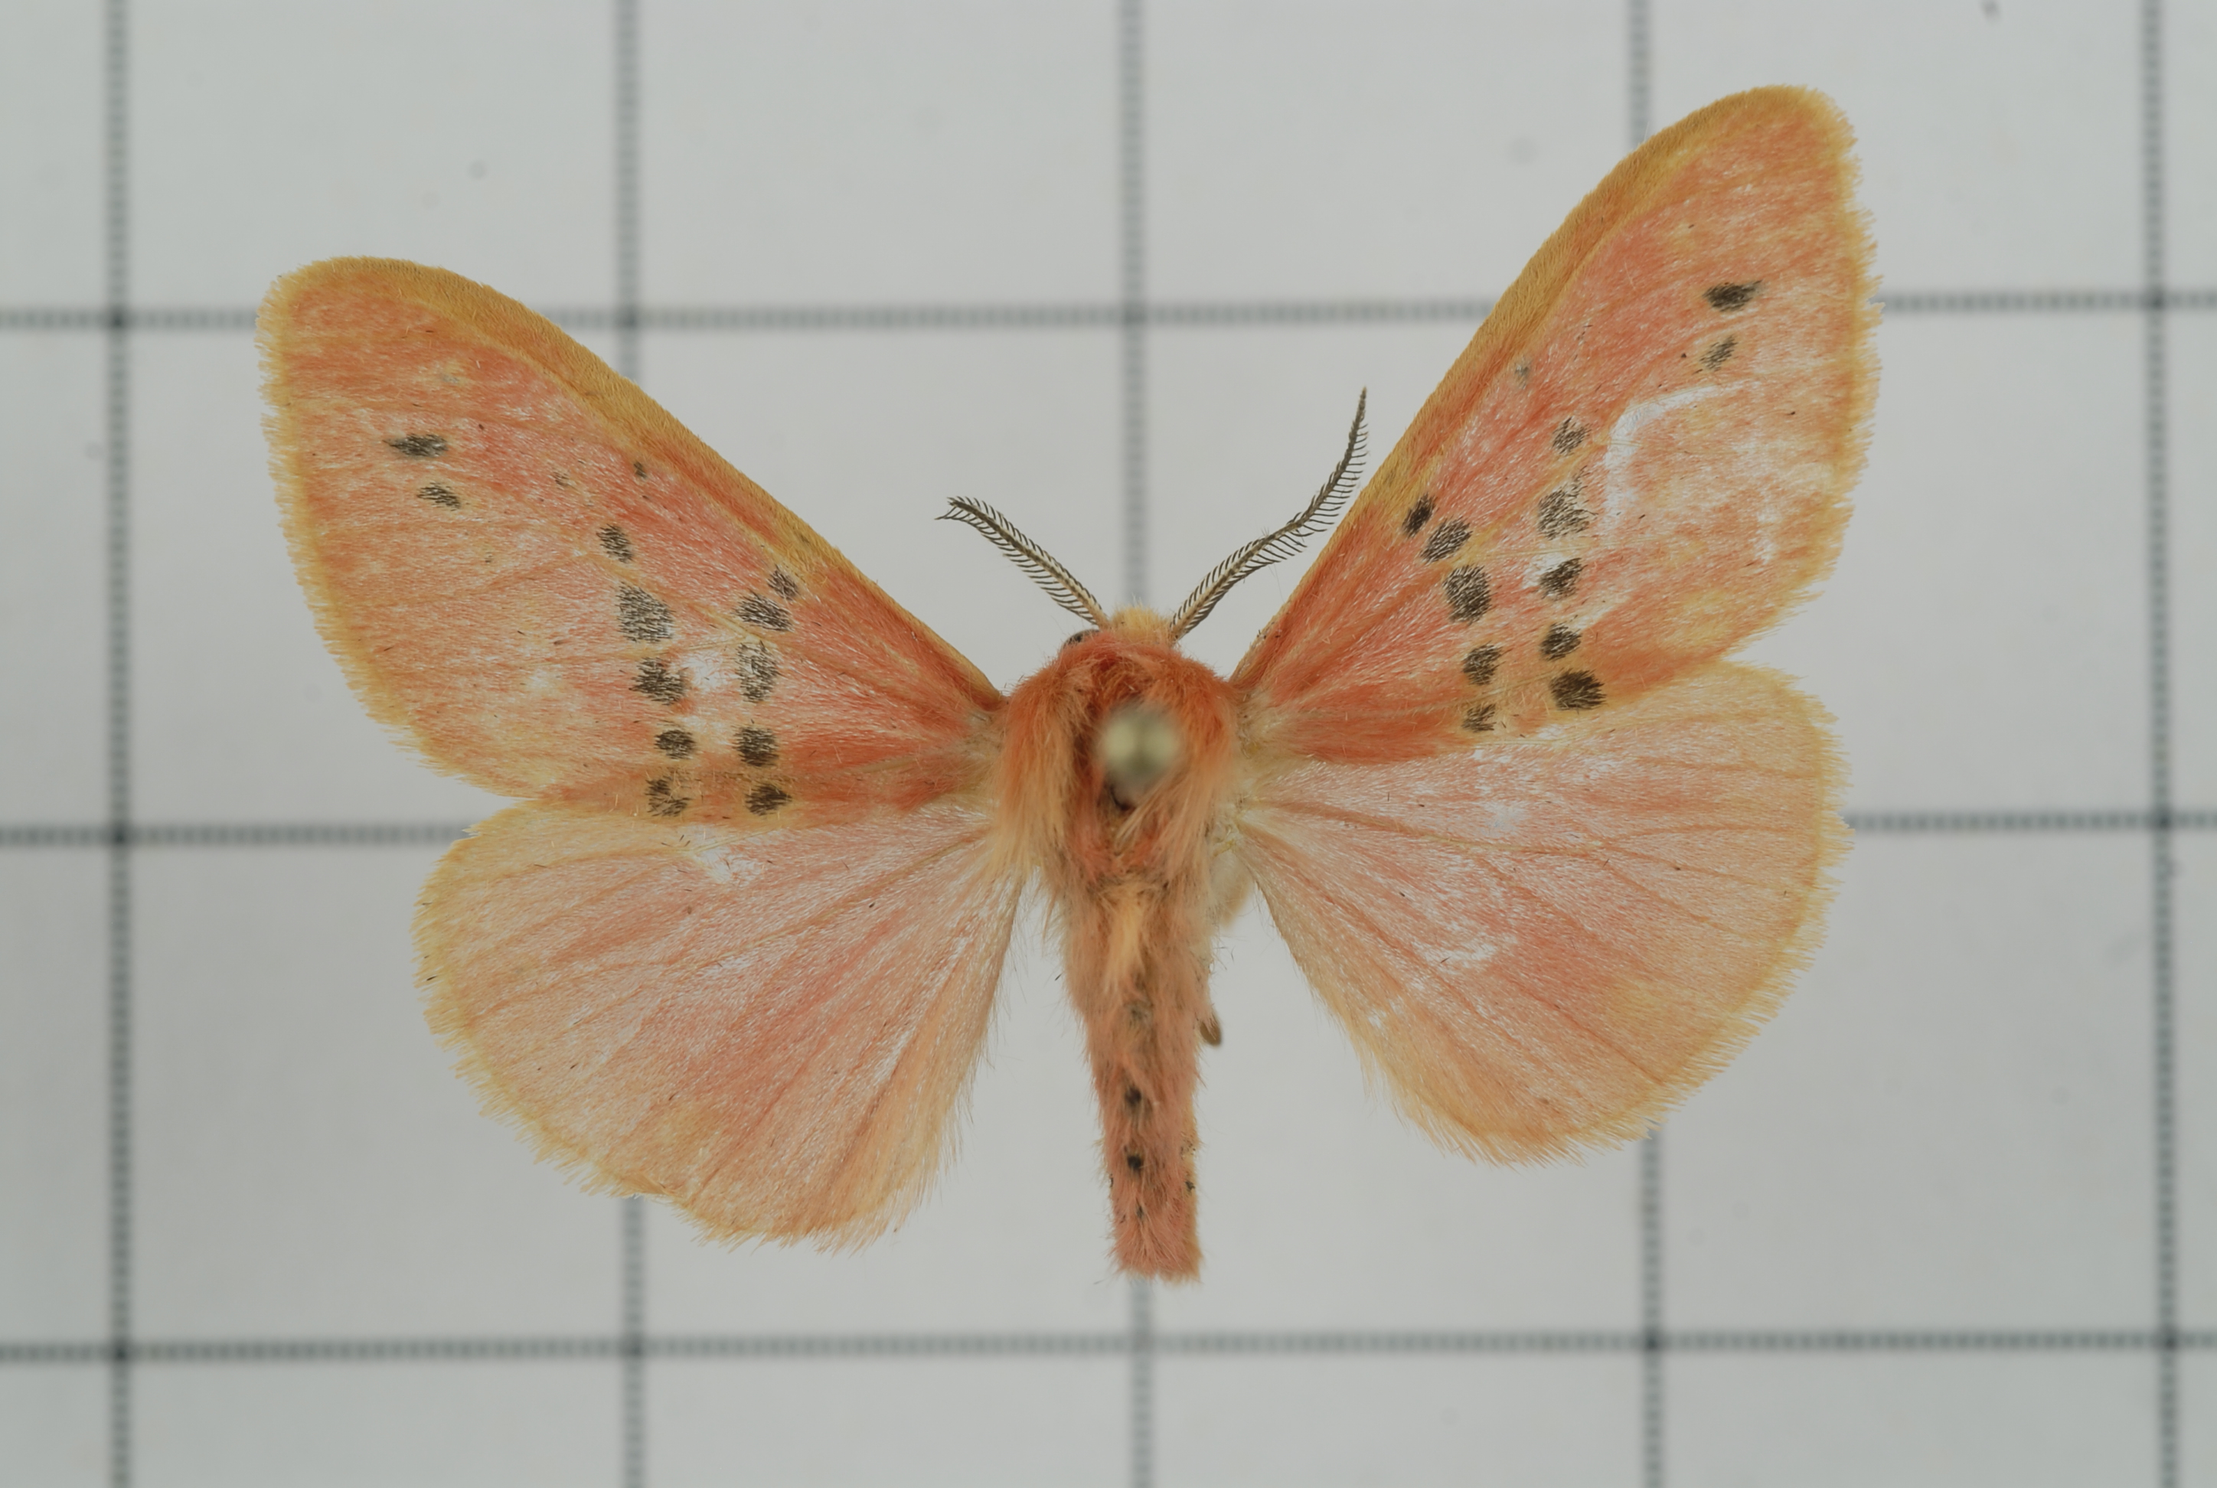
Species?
Lemyra alikangensis
